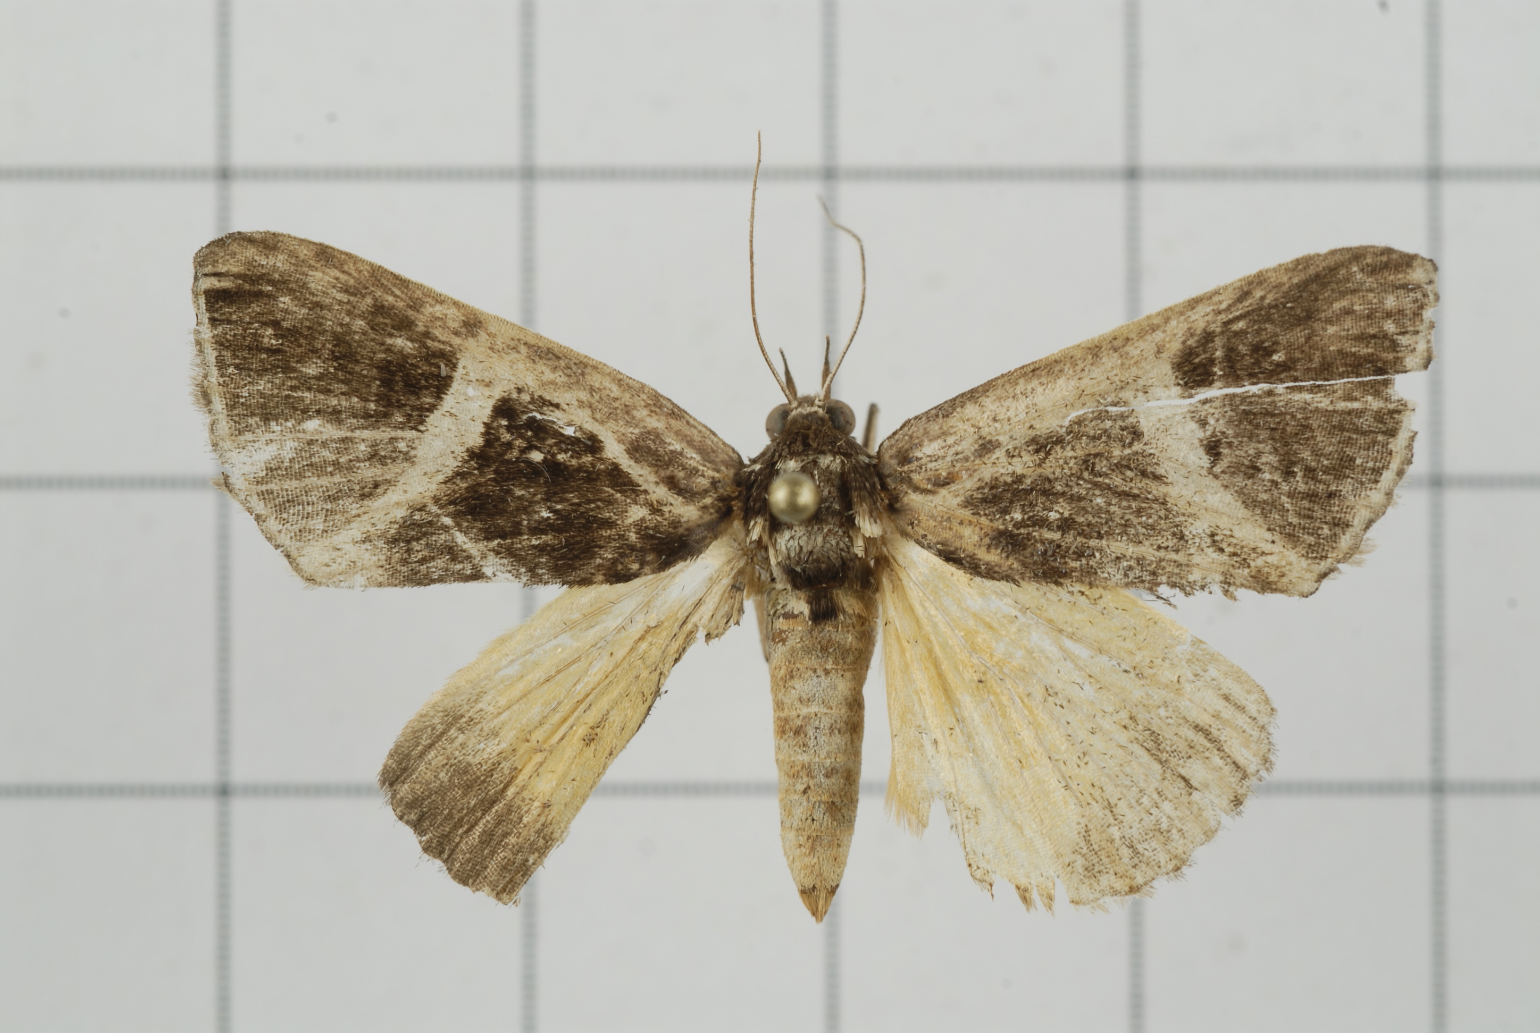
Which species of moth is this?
Fodina contigua
